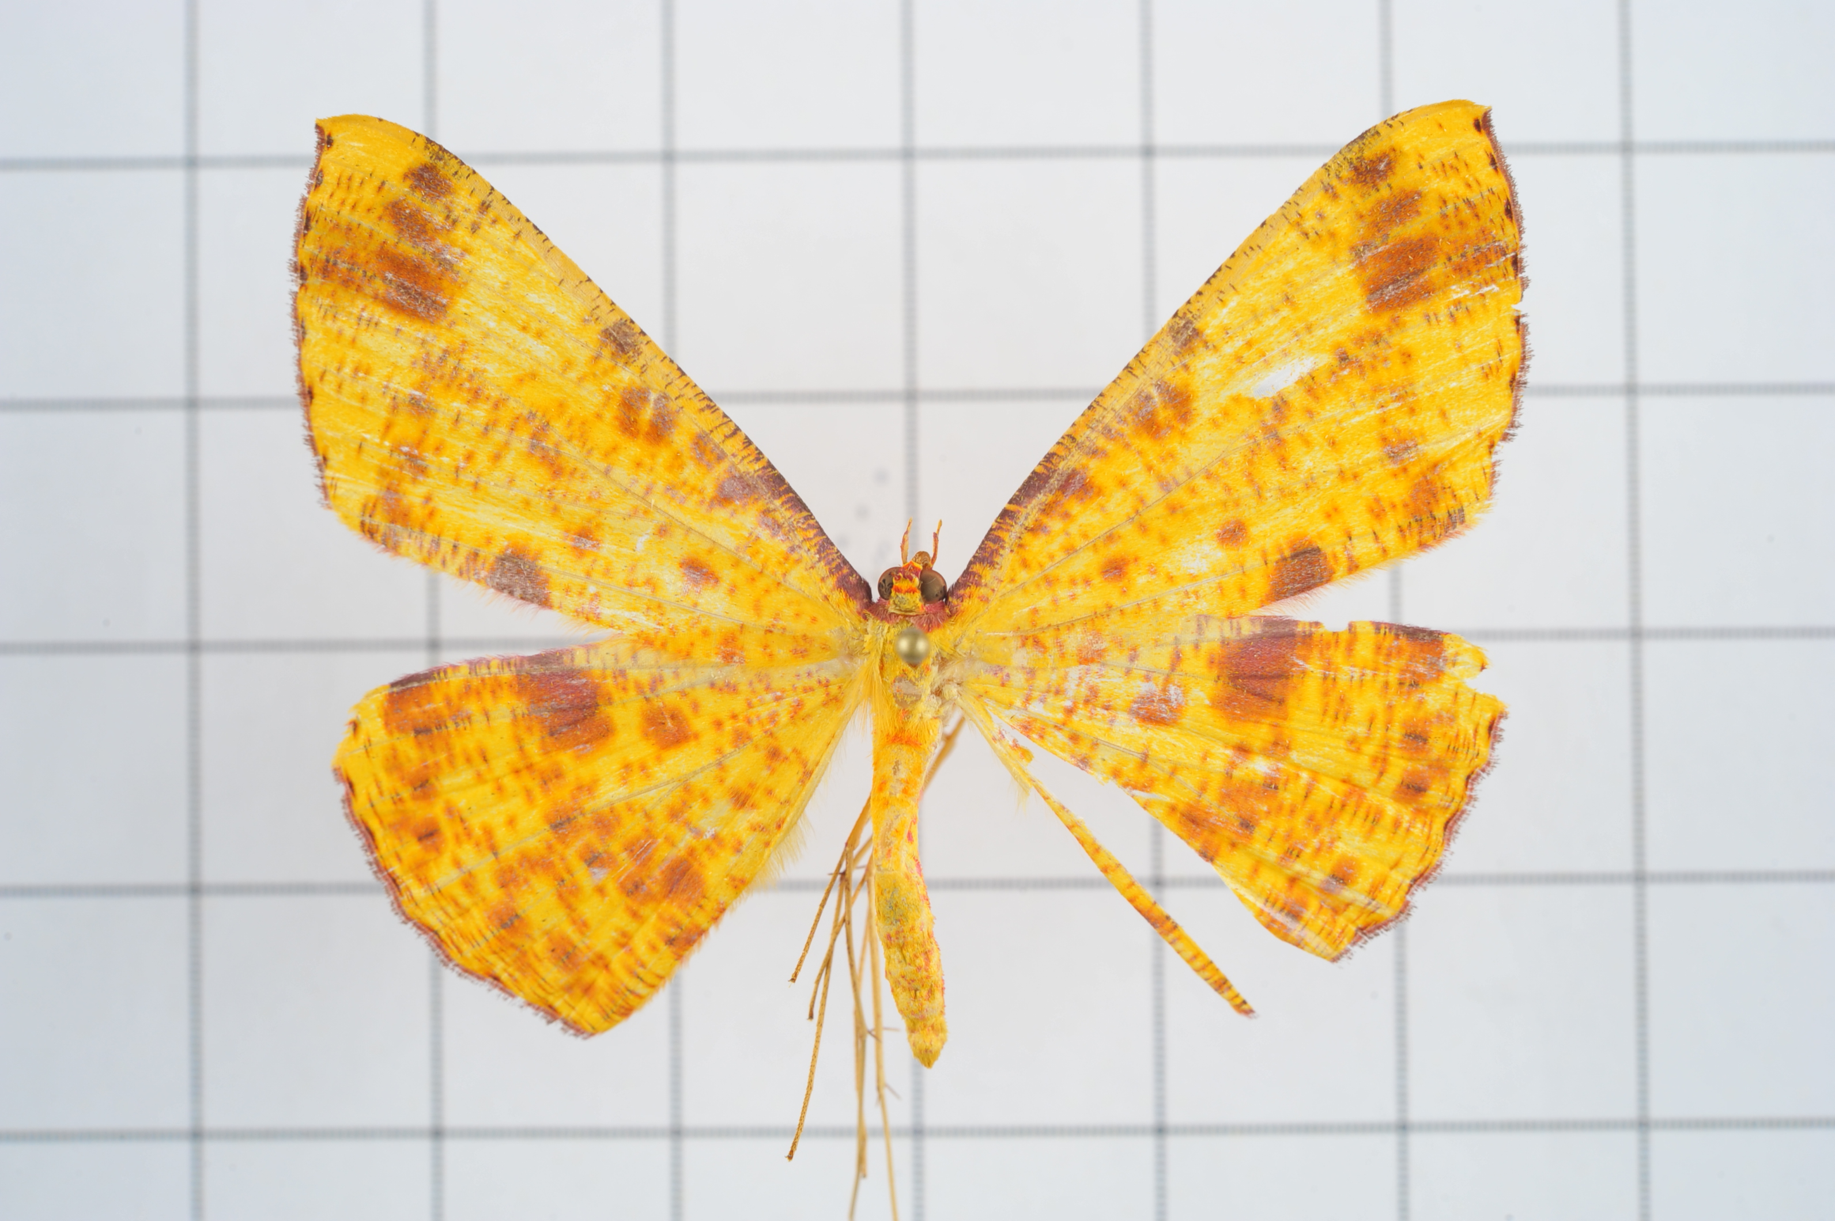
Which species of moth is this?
Eumelea ludovicata ludovicata
